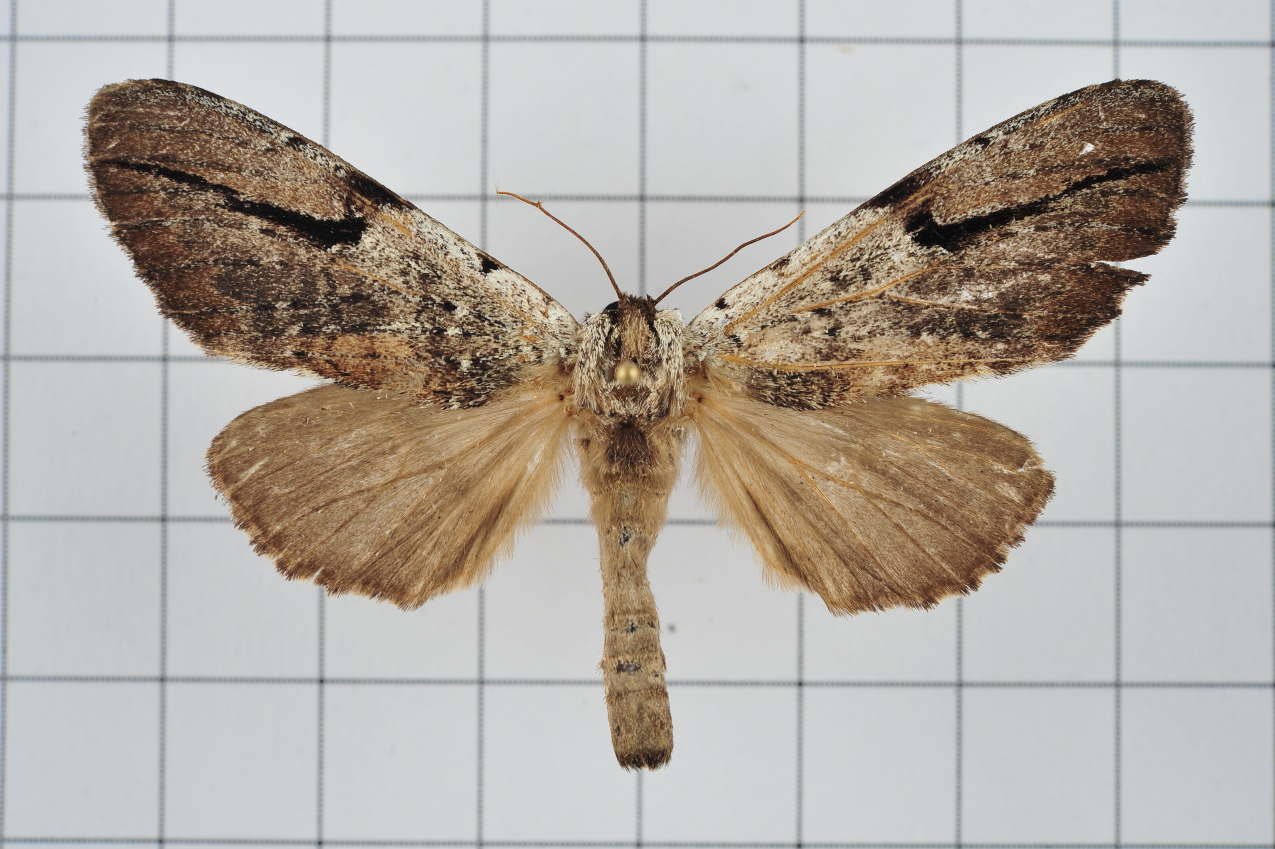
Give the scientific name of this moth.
Lophocosma nigrilinea geniculatum
